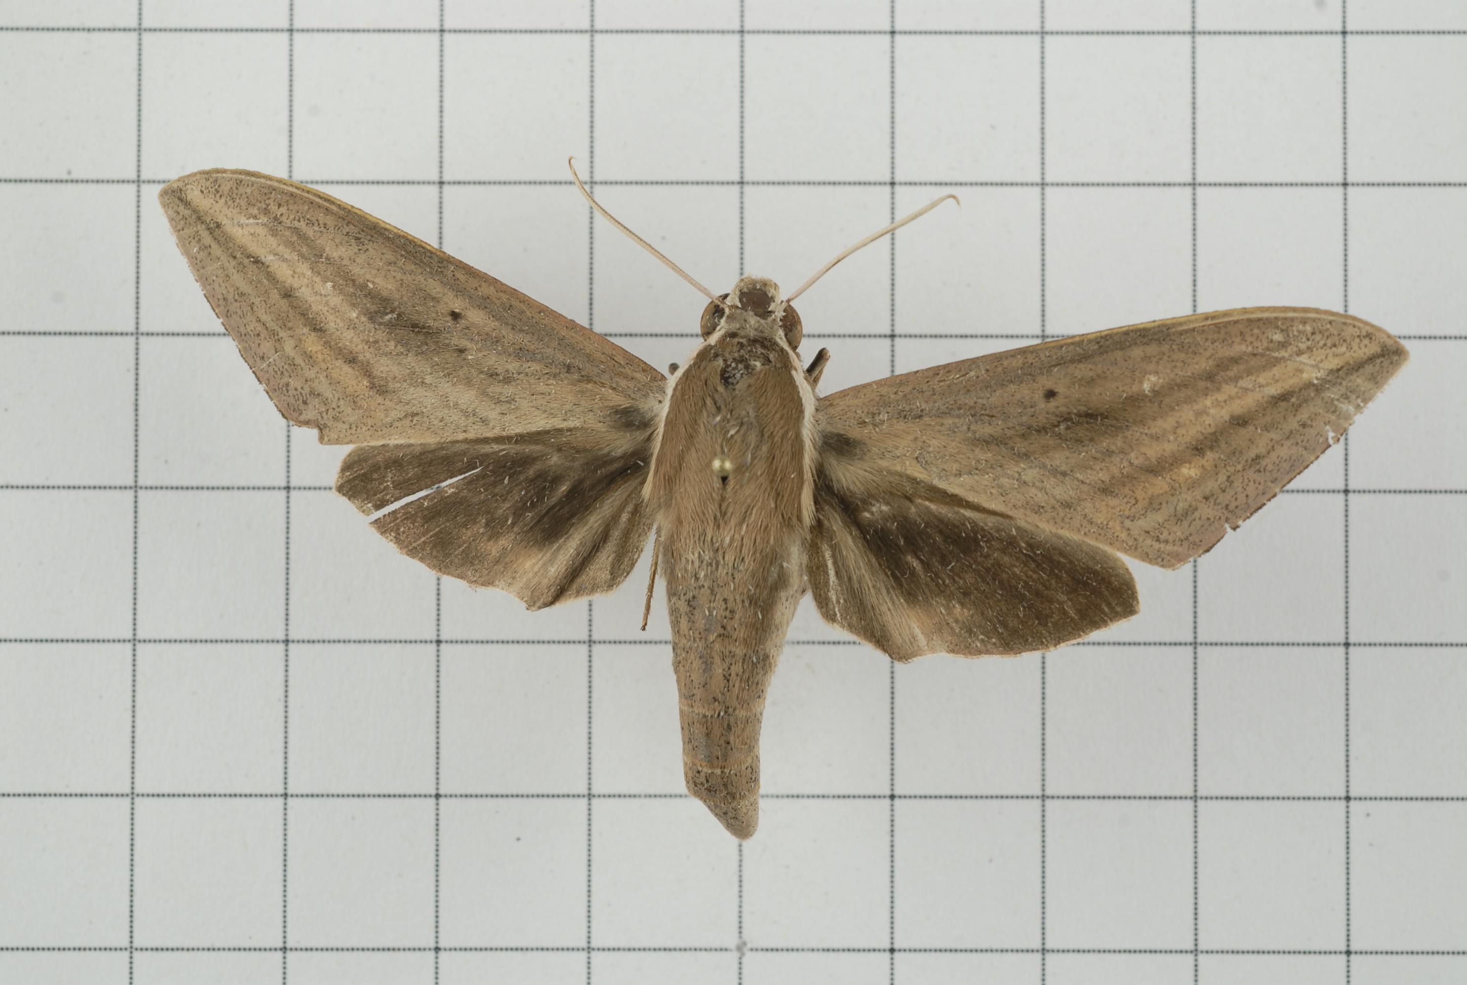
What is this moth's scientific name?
Theretra lucasii
